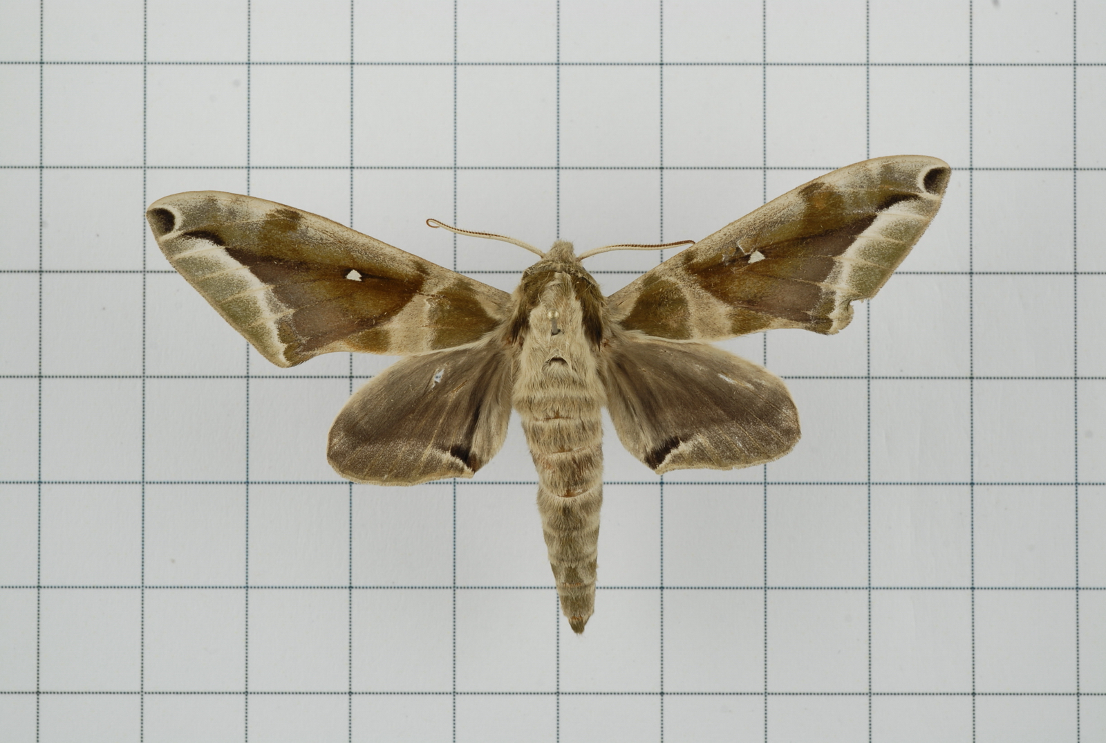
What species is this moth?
Parum colligata
